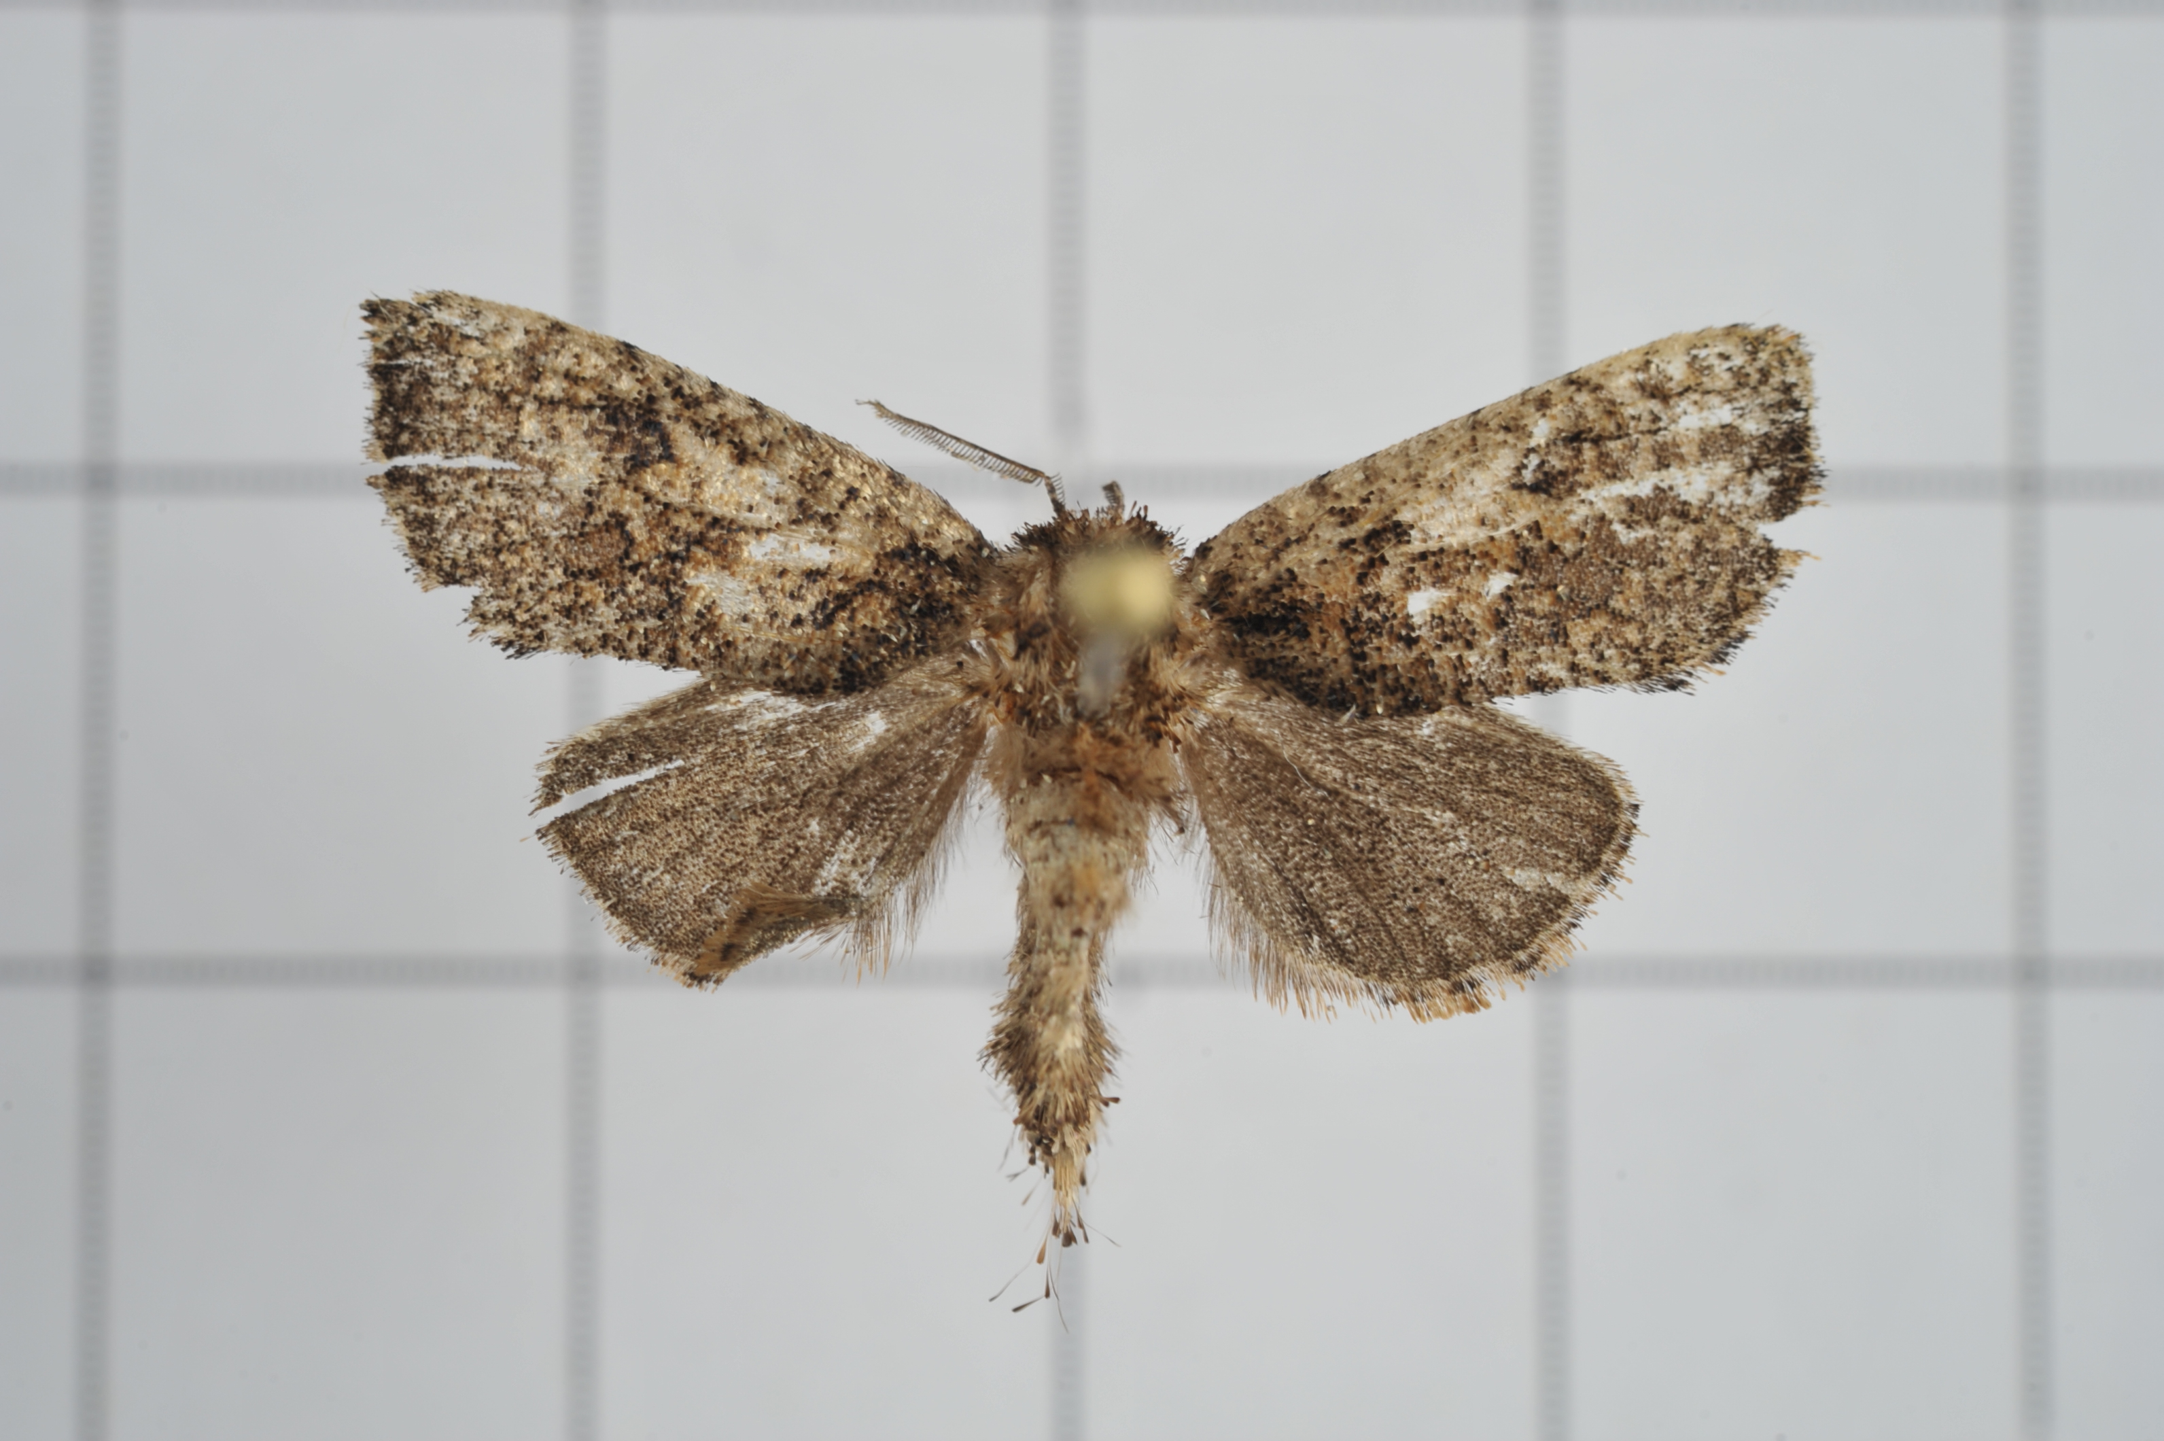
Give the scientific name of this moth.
Marcopoloia discipuncta
